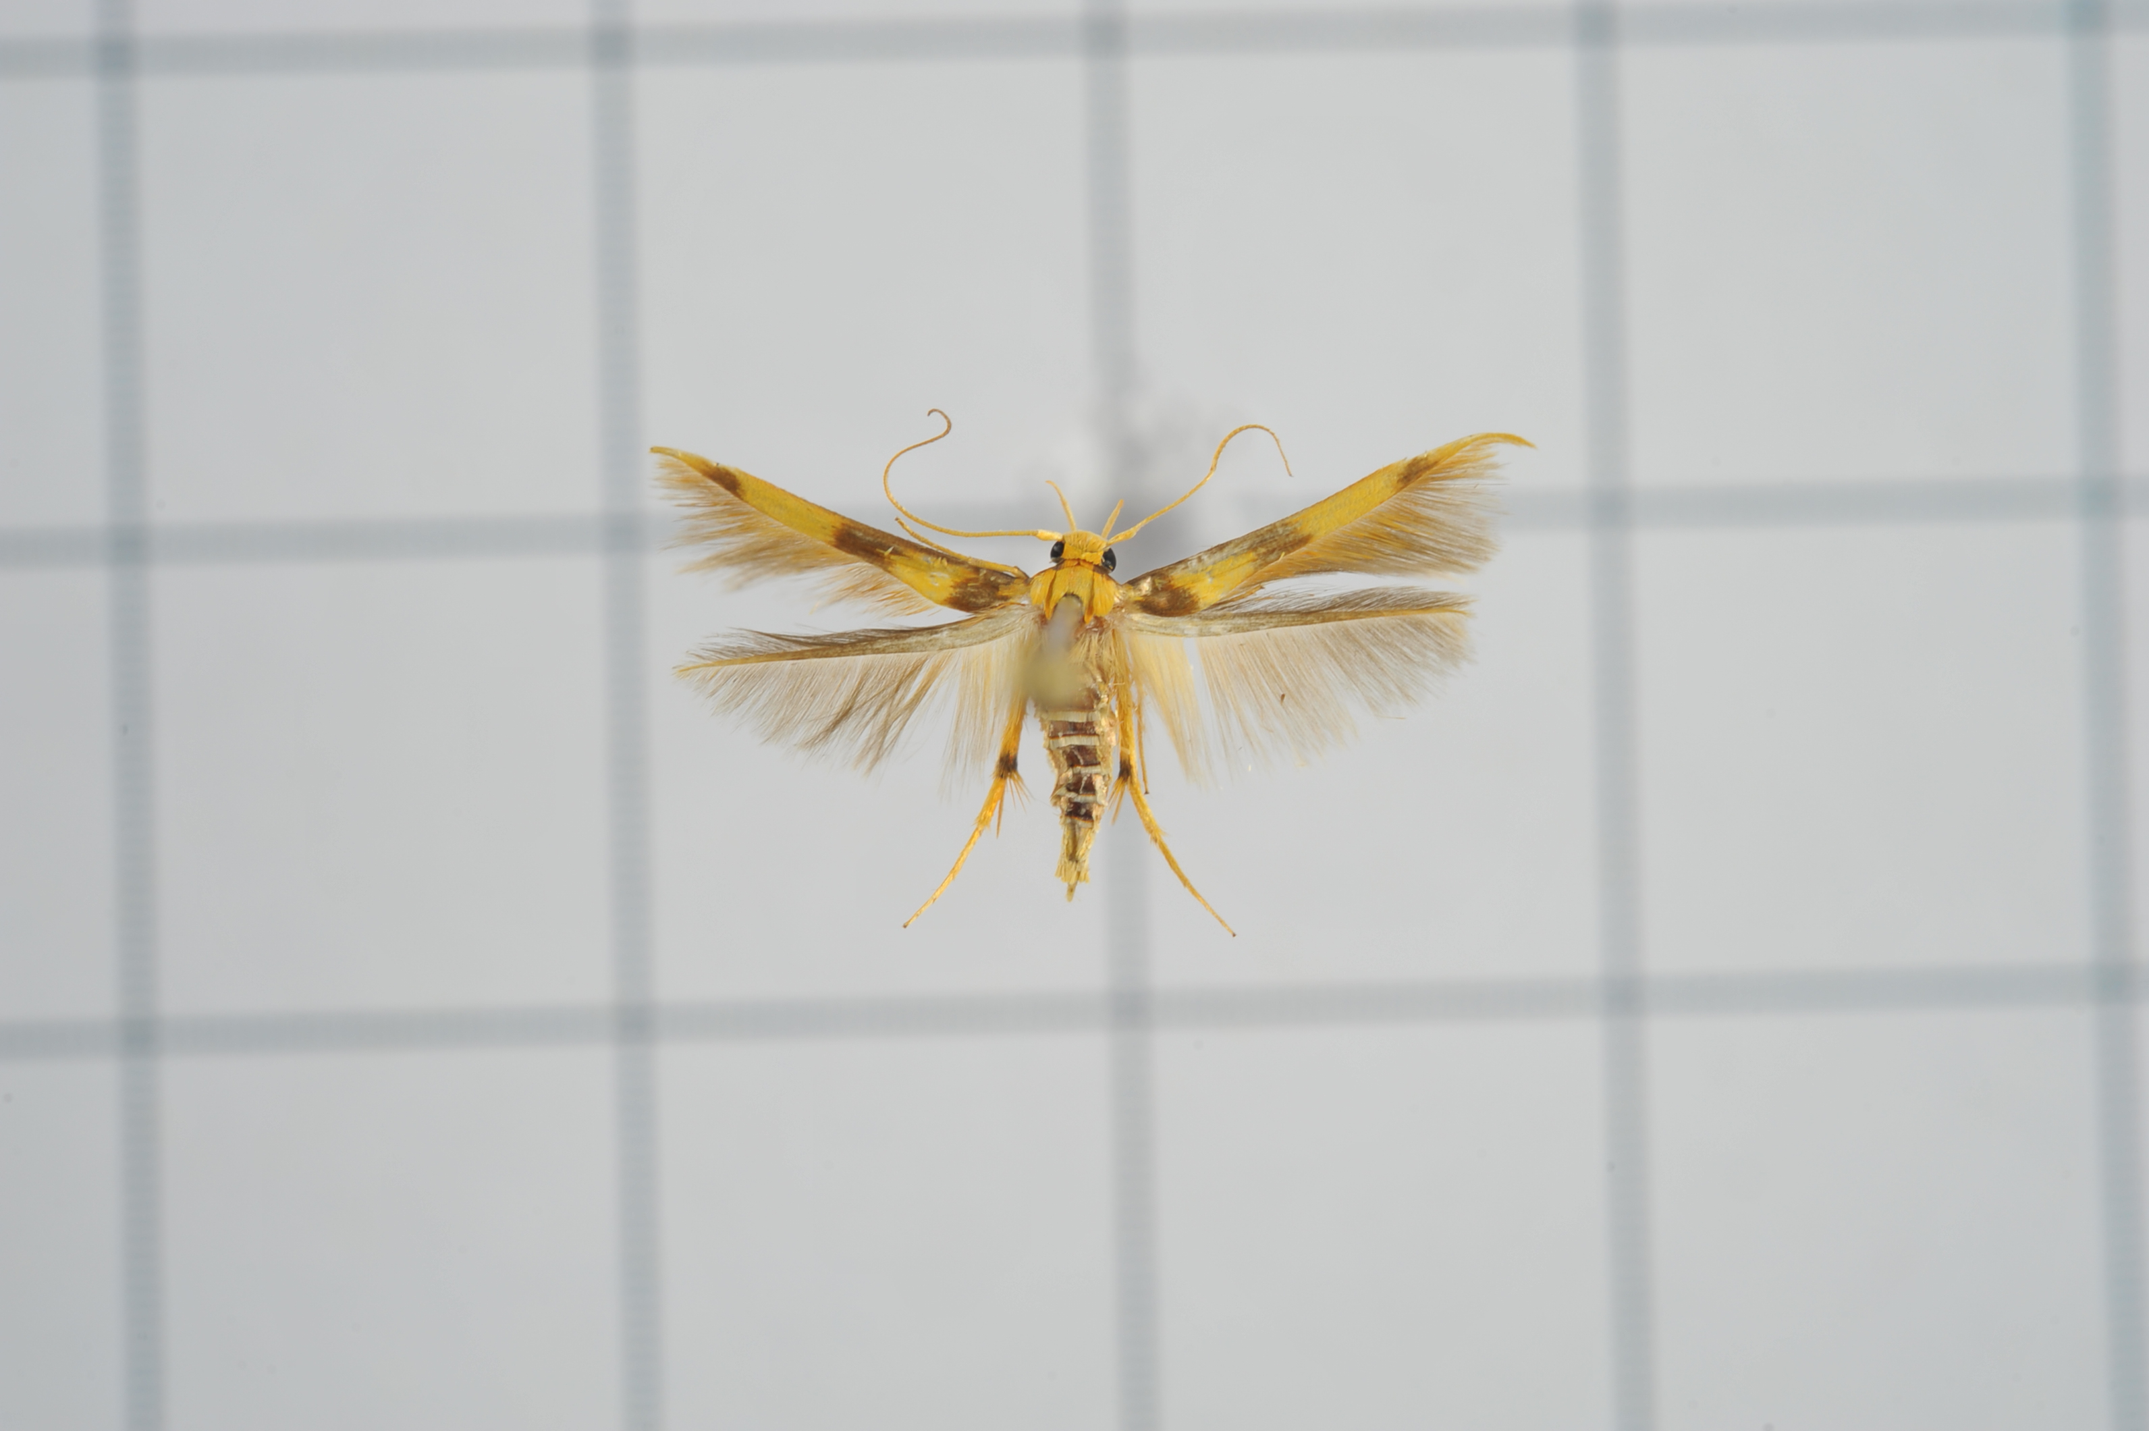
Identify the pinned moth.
Stathmopoda fusciumeraris
